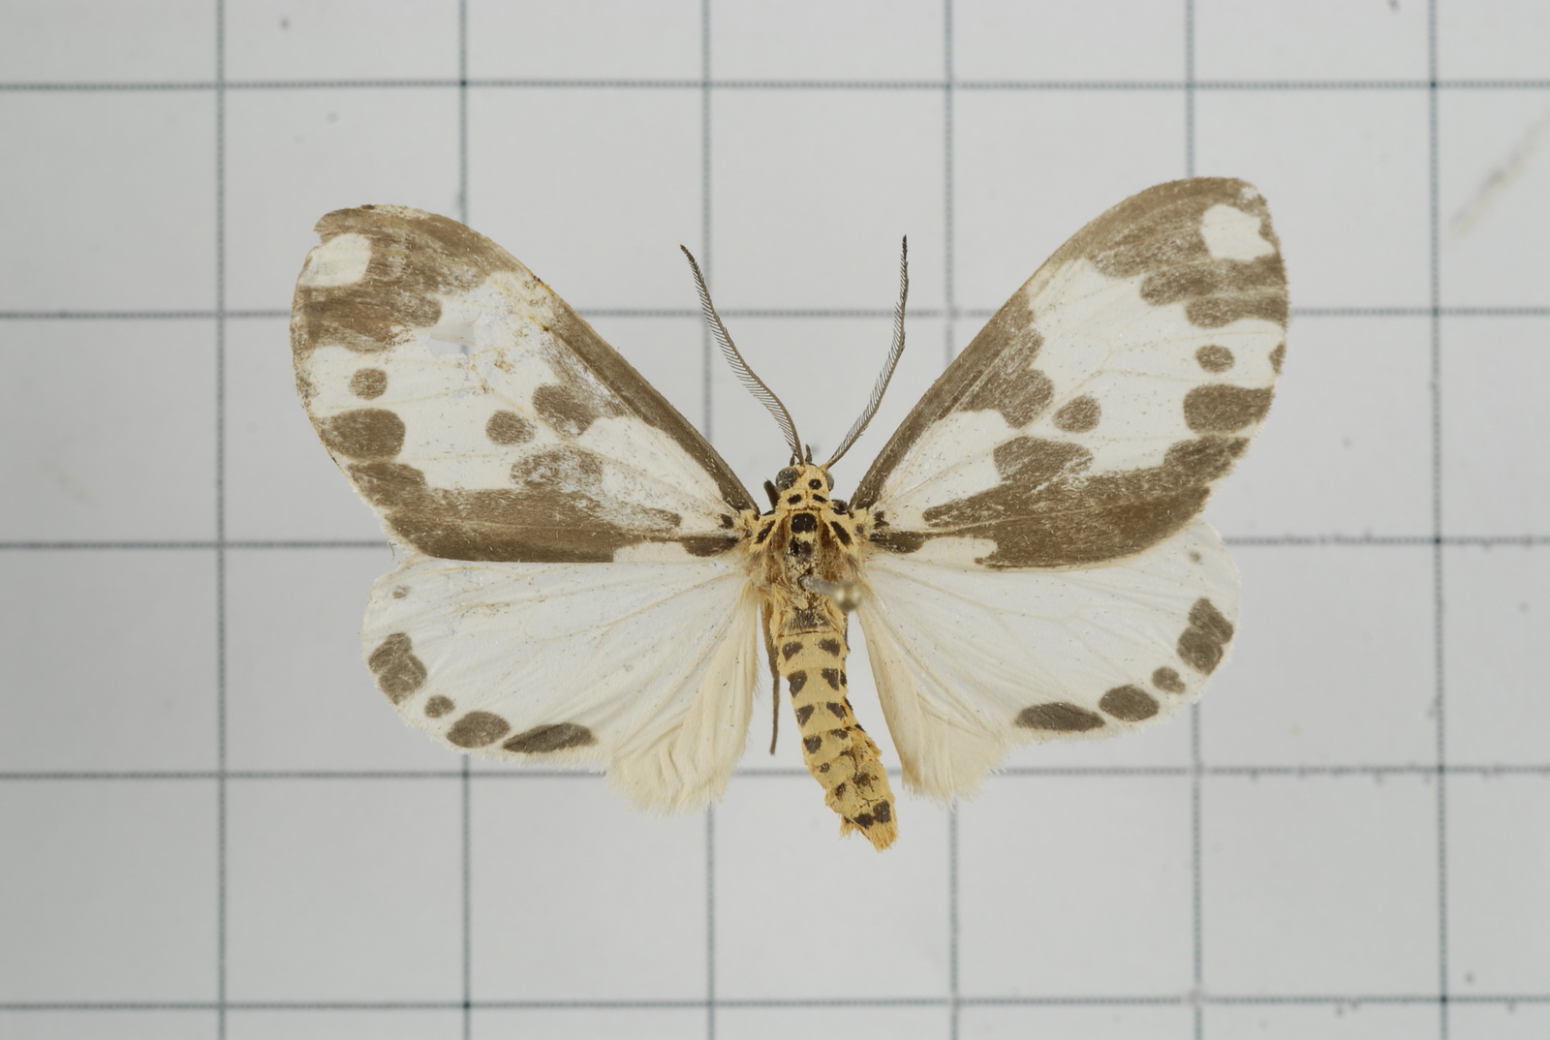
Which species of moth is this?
Nyctemera carissima formosana
